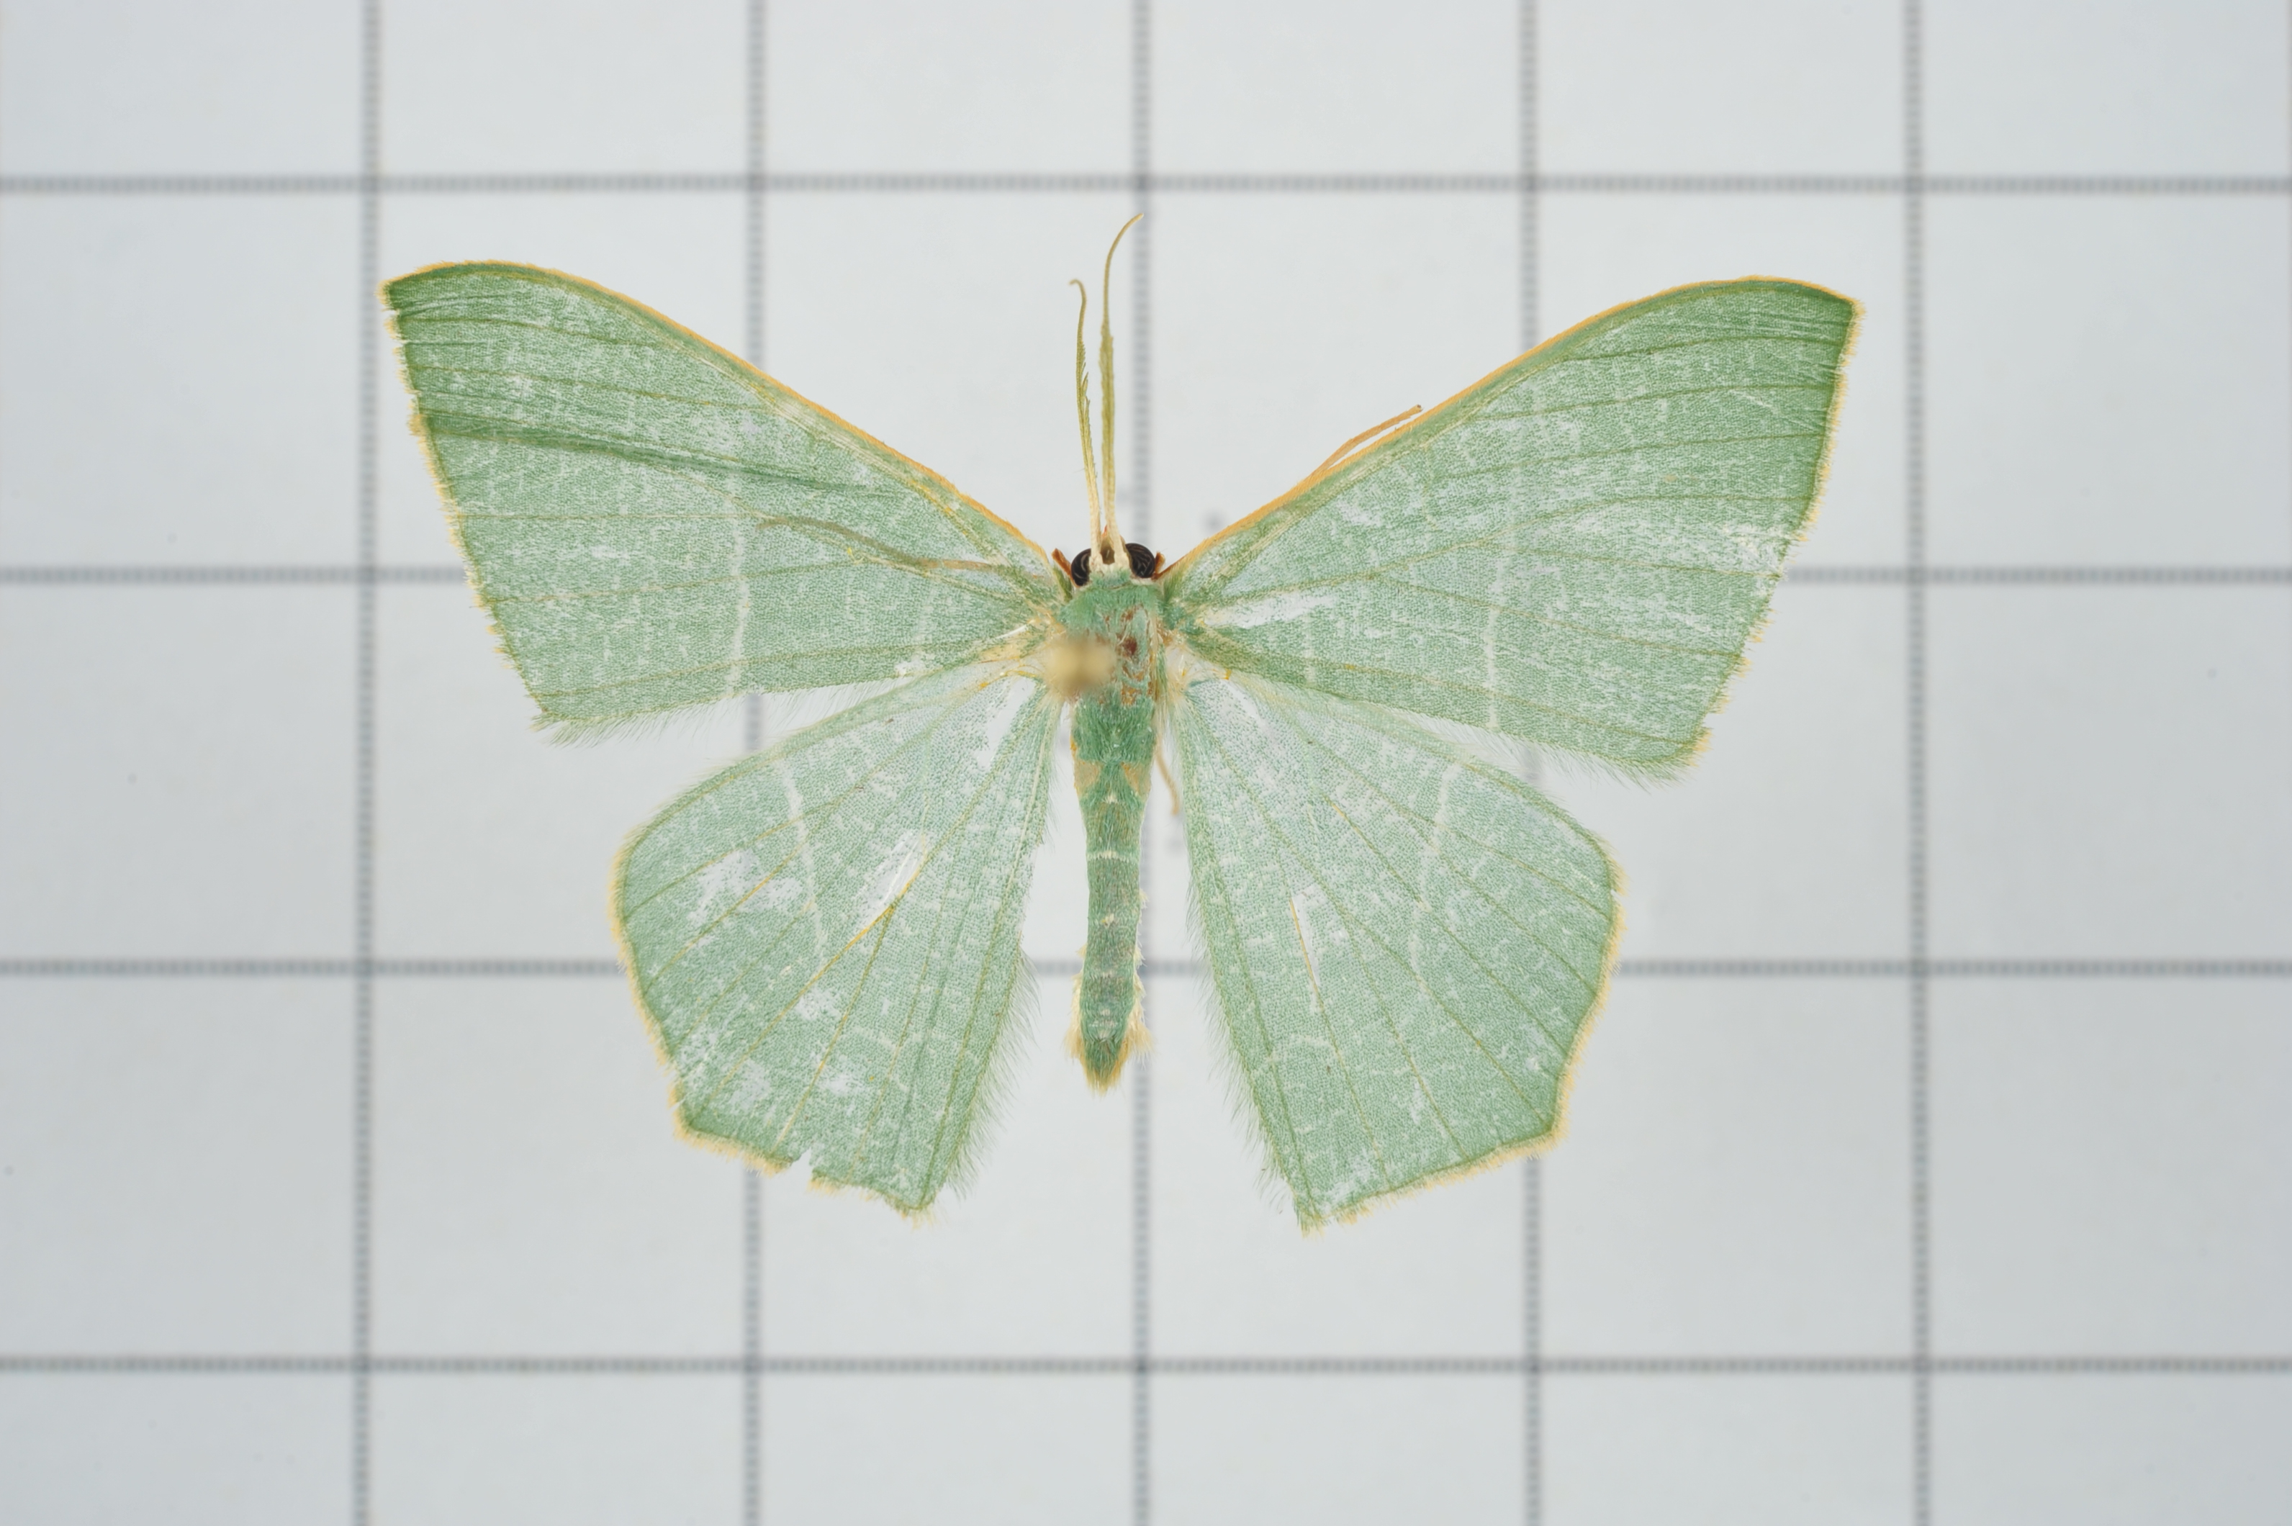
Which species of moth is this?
Pelagodes subquadraria
